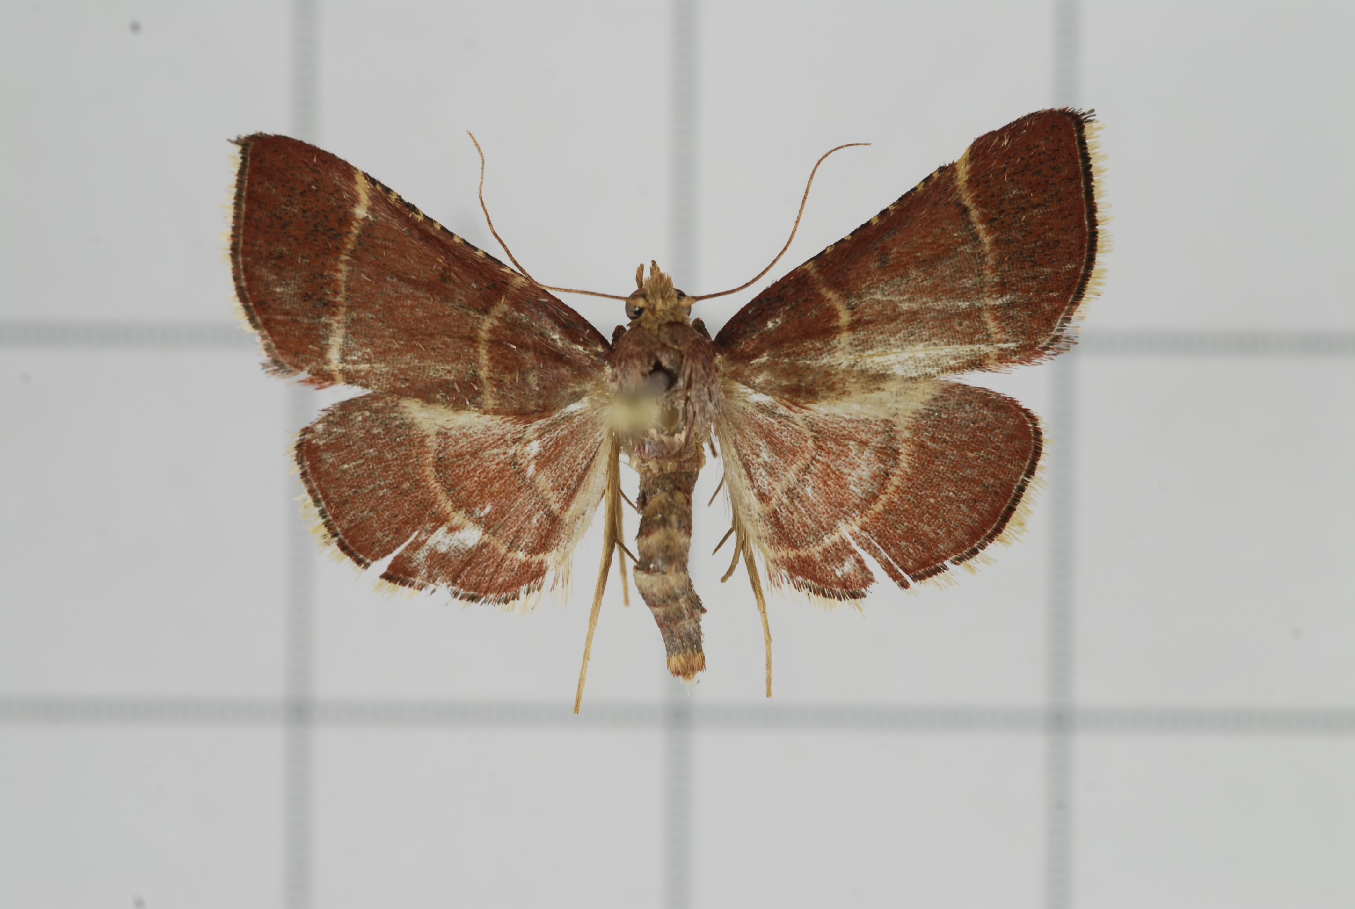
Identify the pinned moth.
Herculia pelasgalis
